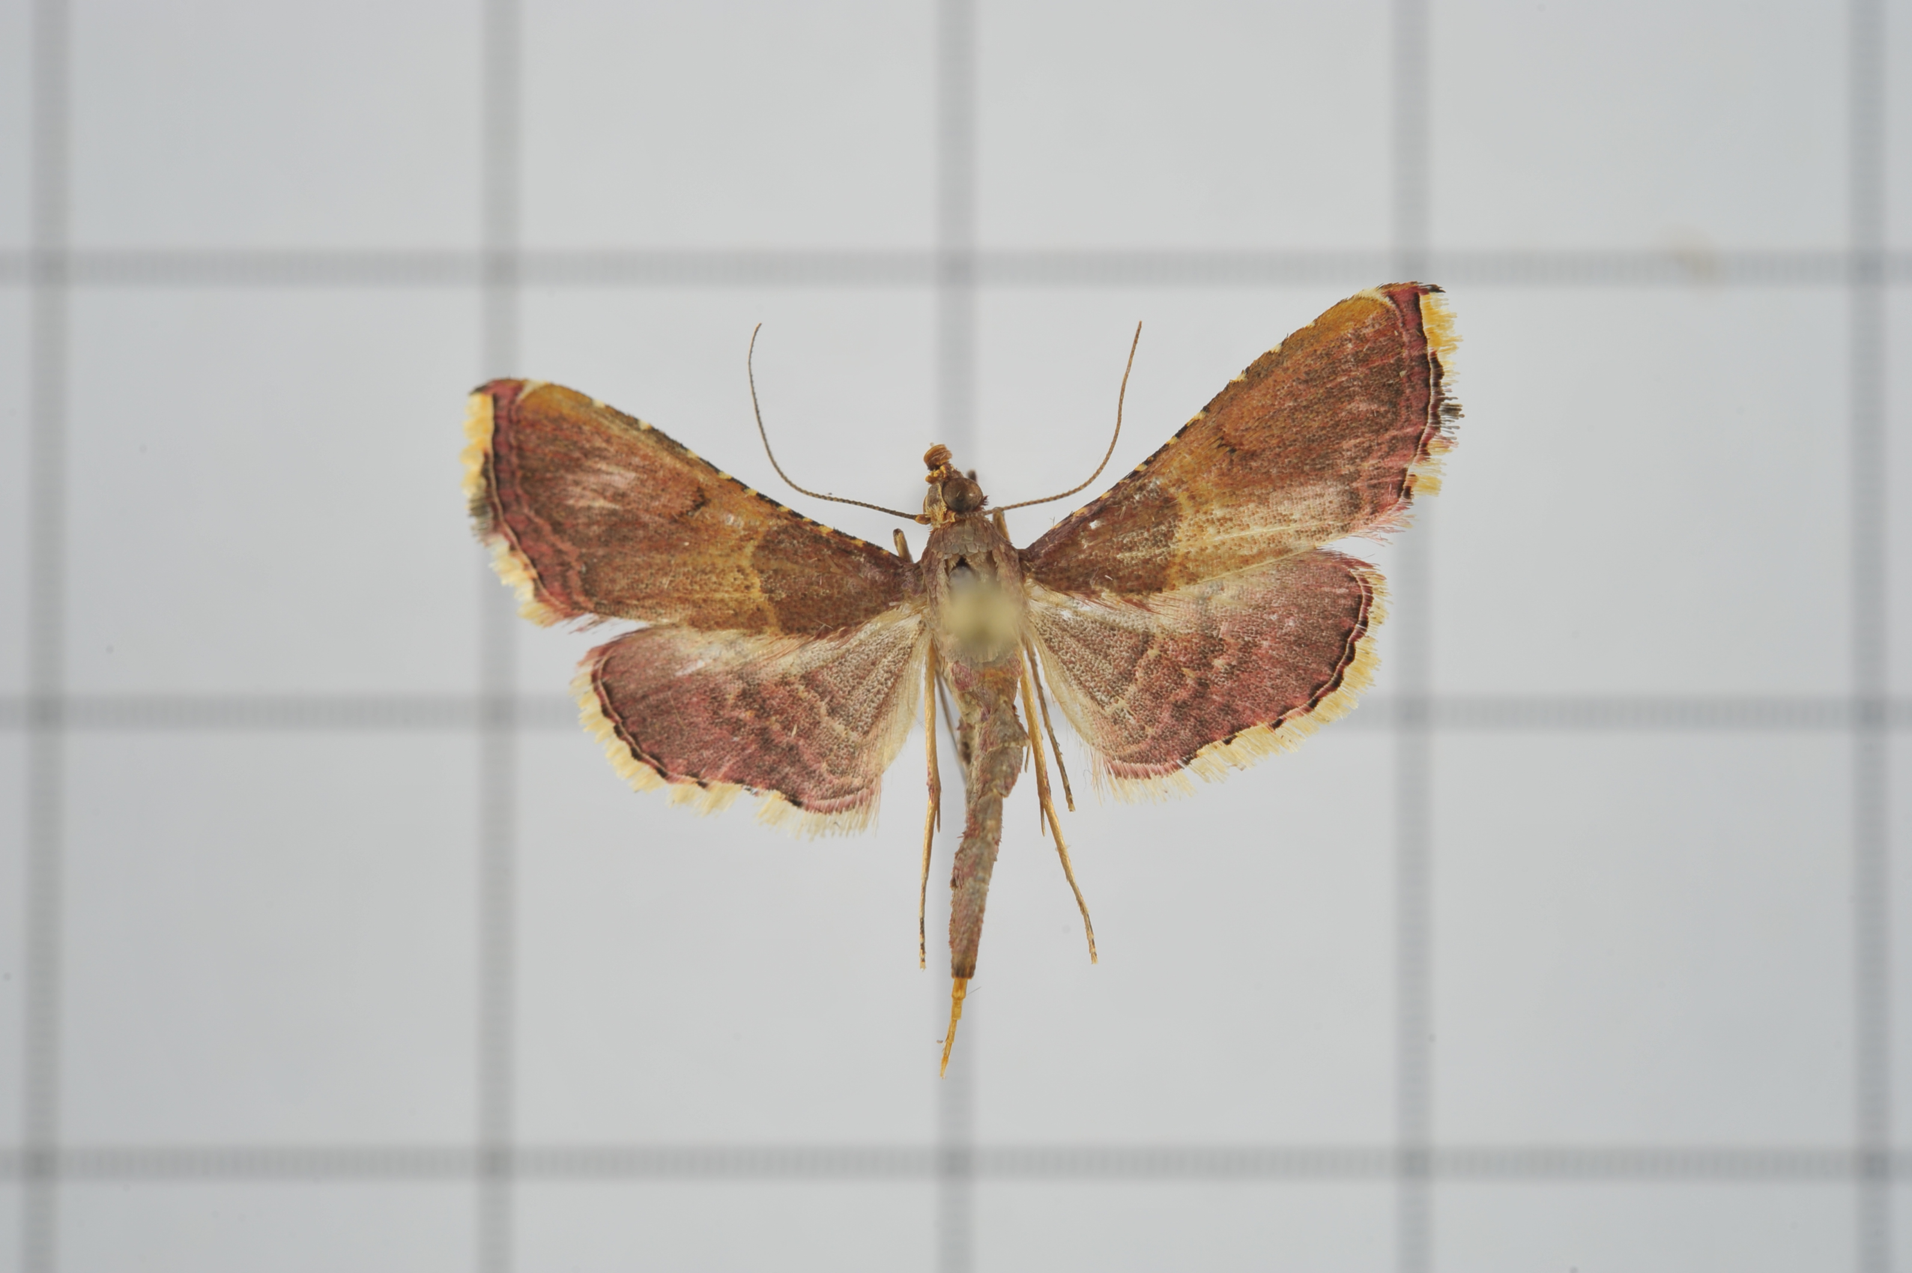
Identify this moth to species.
Endotricha olivacealis
